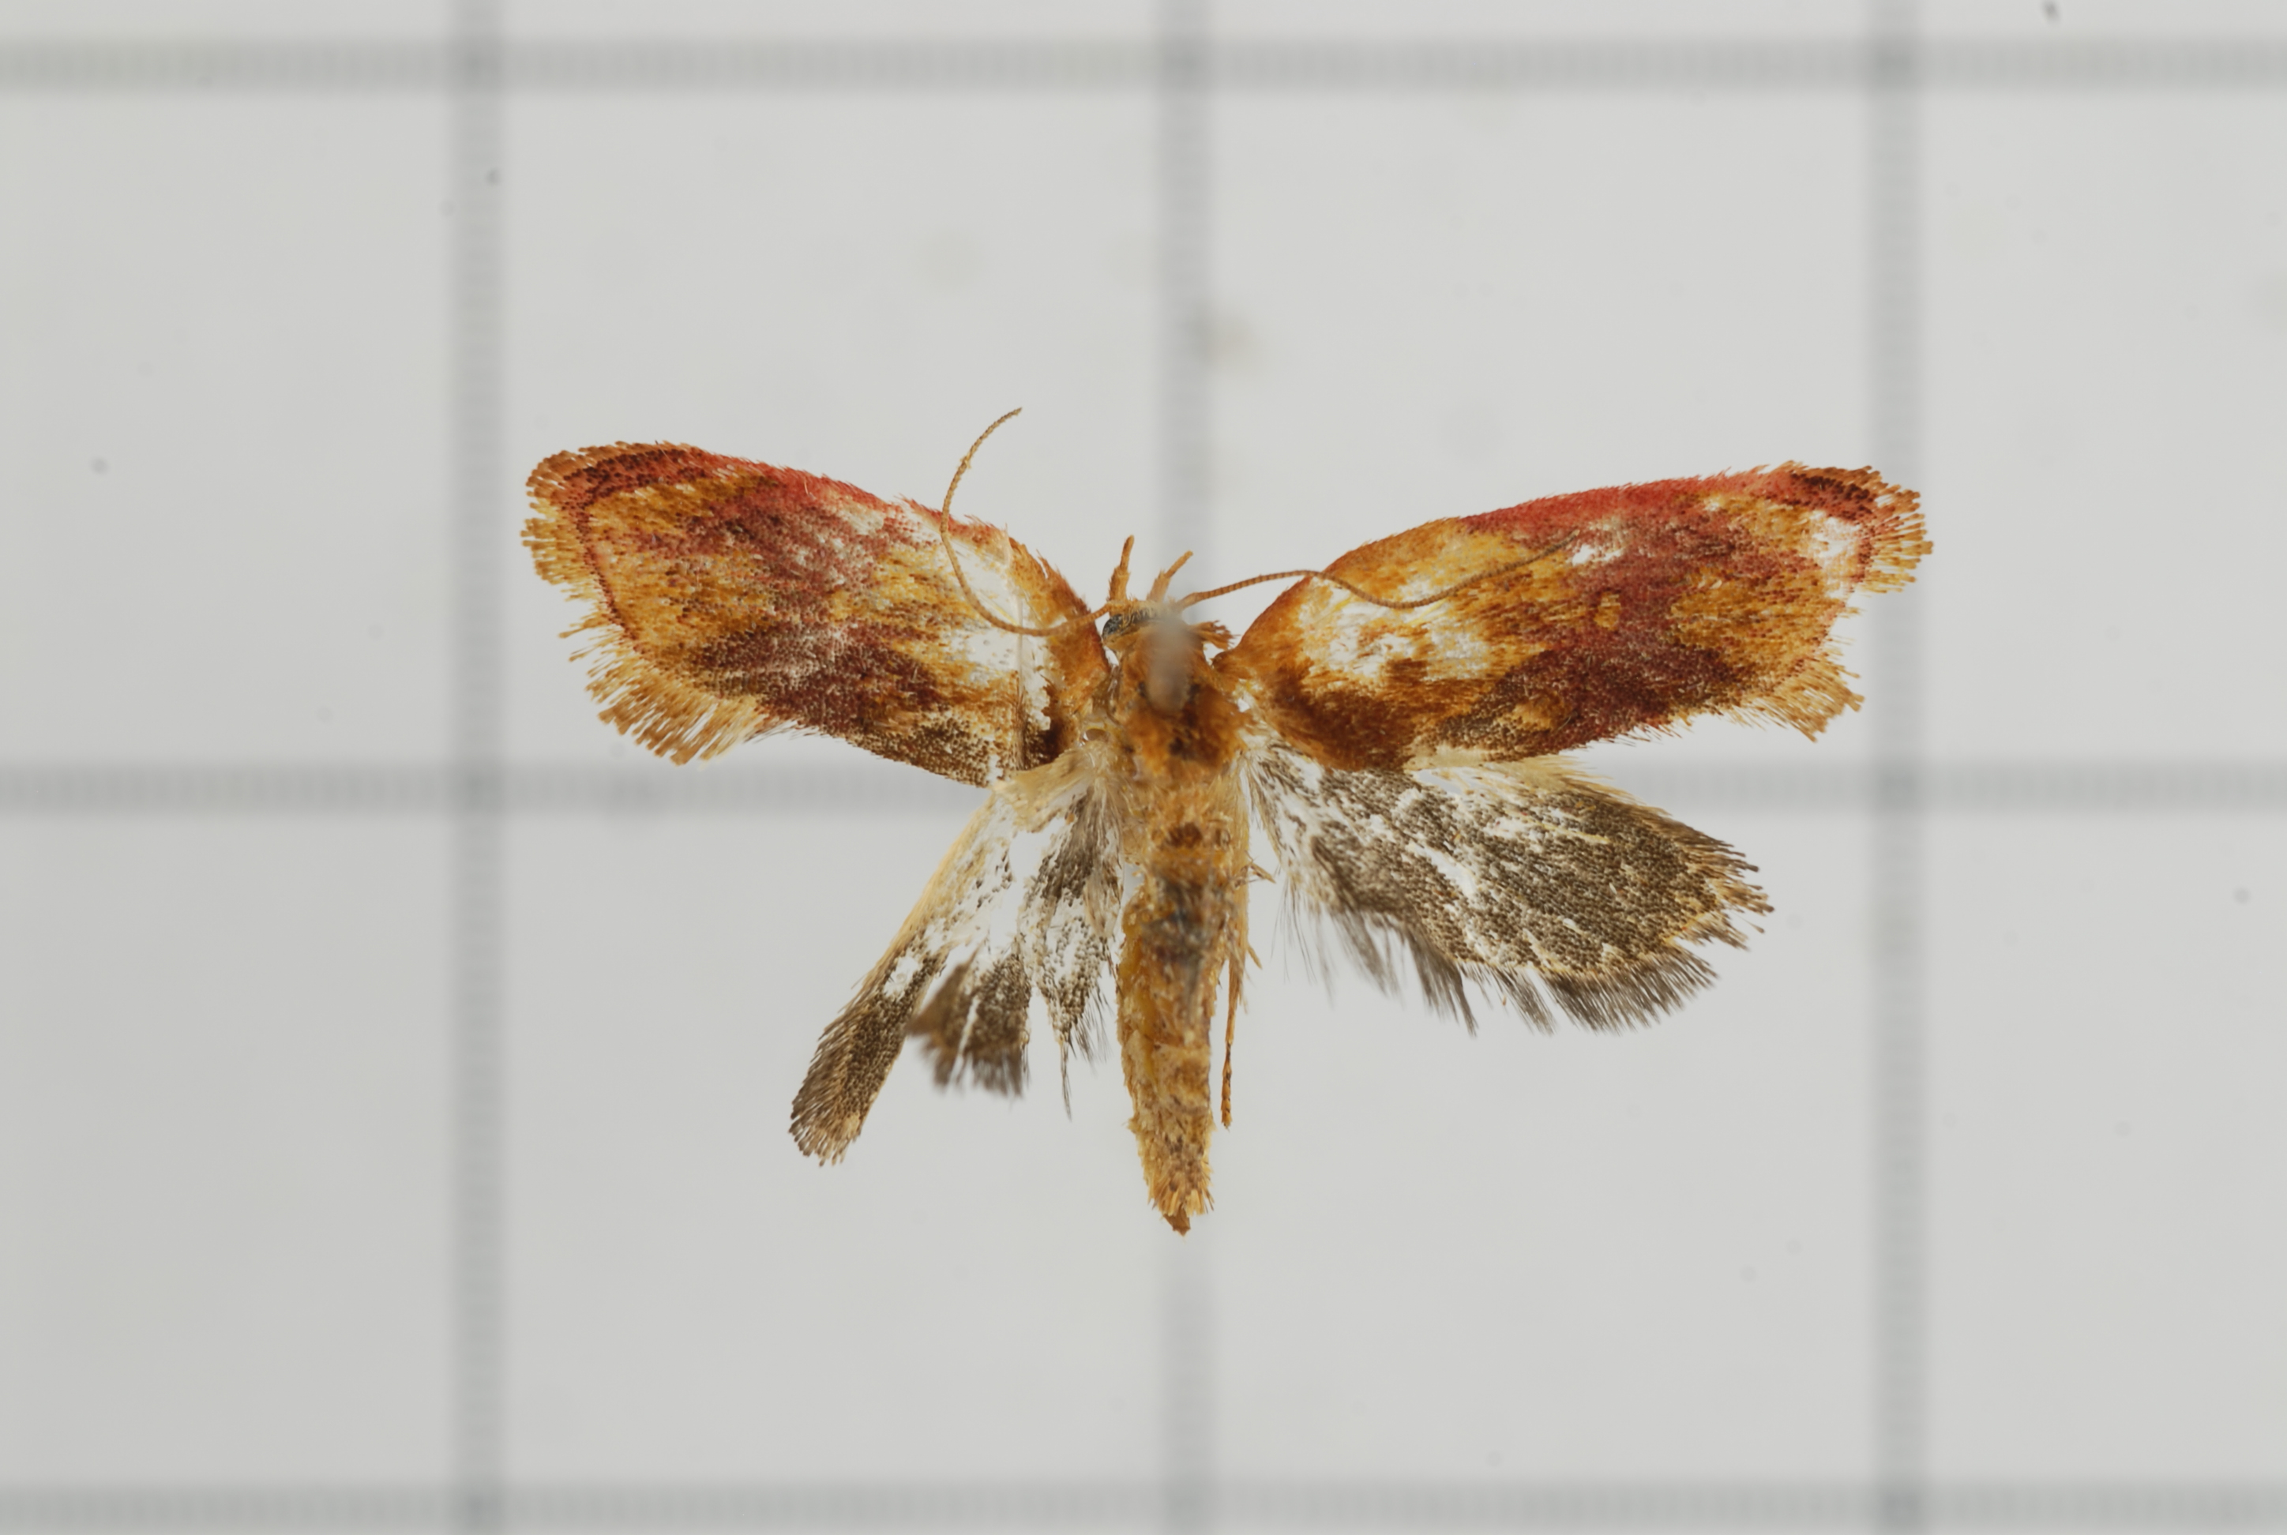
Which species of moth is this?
Aeolanthes erythrantis
